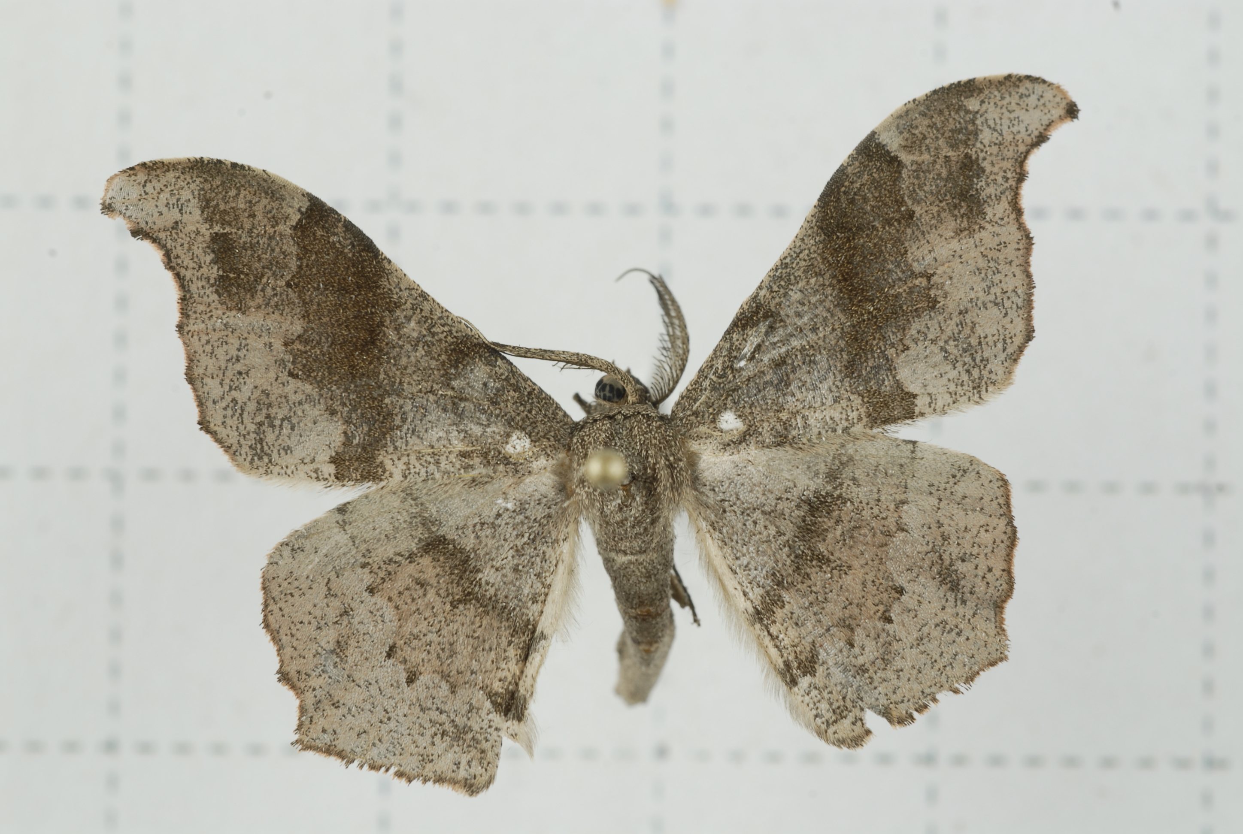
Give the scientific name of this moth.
Hyposidra talaca talaca
